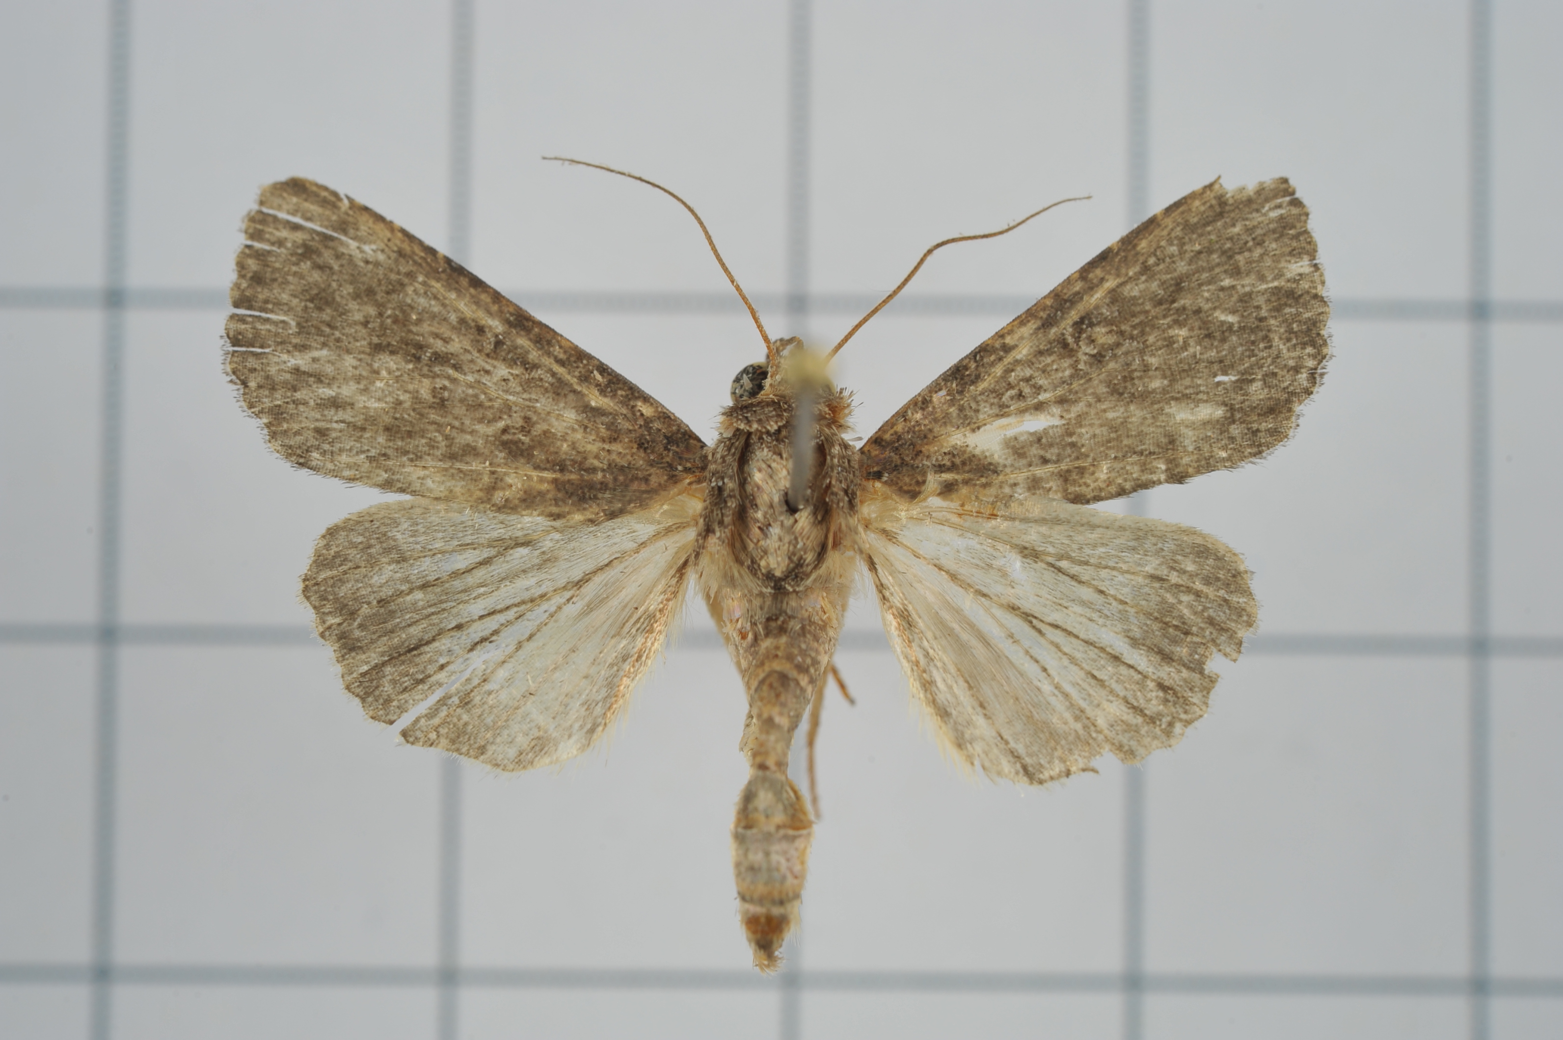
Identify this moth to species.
Condica illecta
